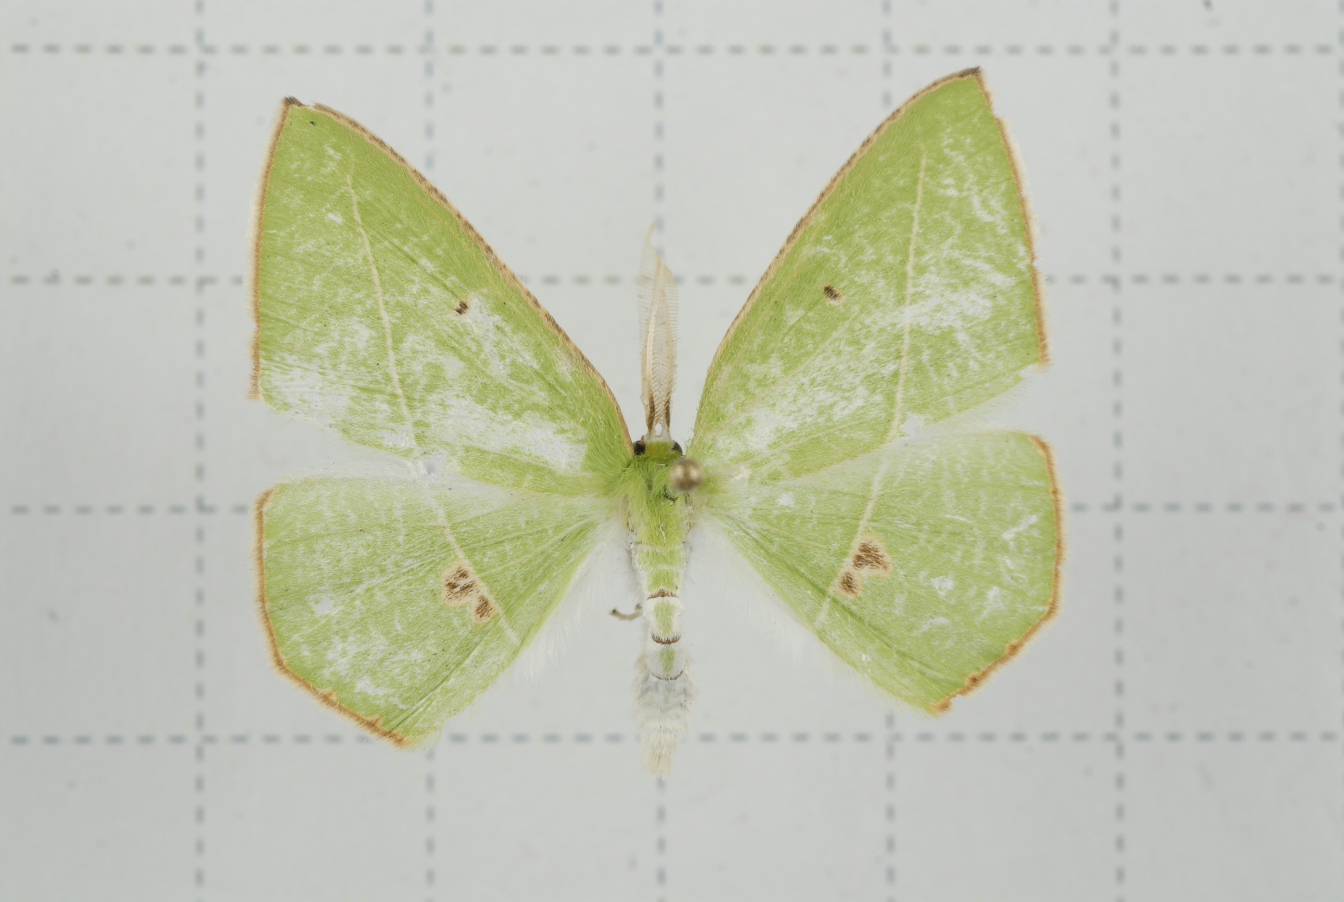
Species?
Tanaoctenia haliaria
